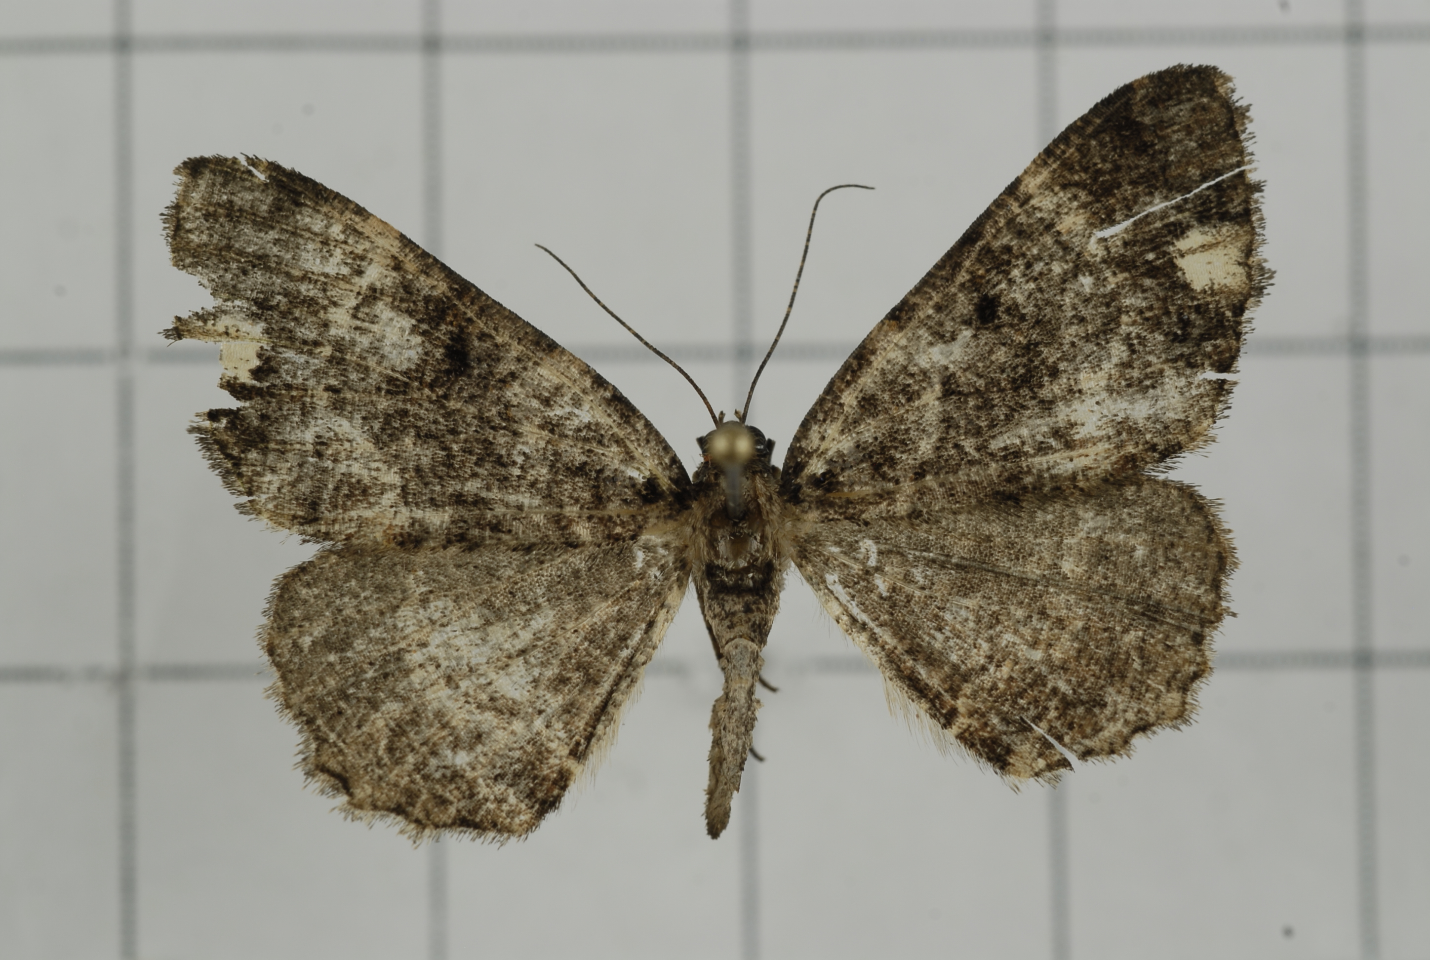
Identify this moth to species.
Parectropis subflava
